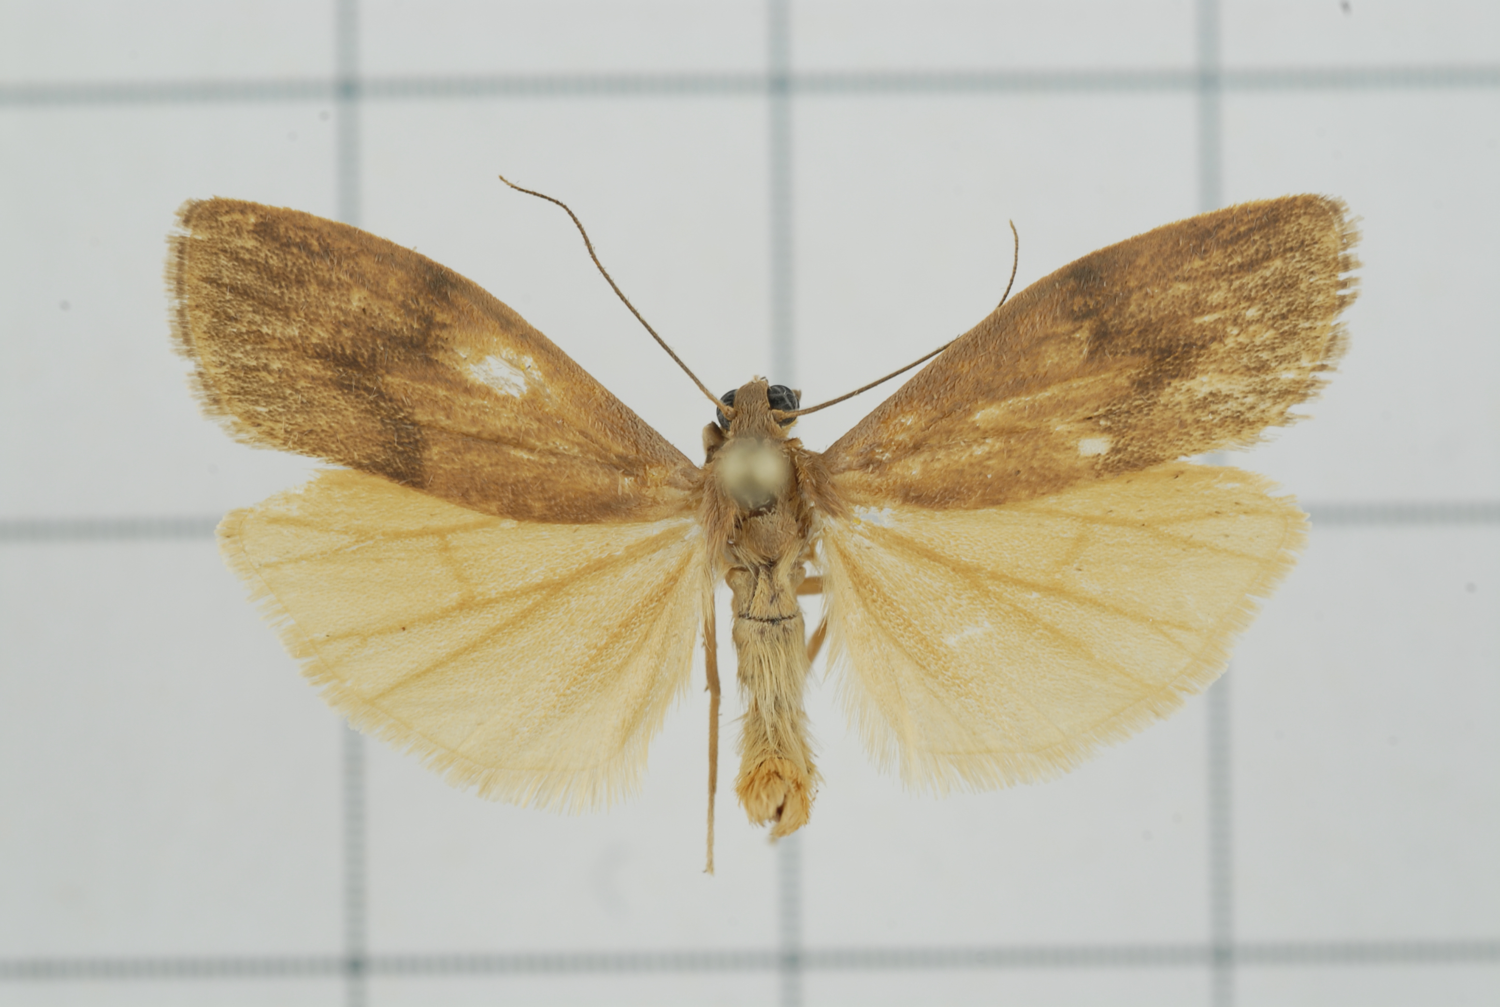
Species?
Teuloma tainebula
